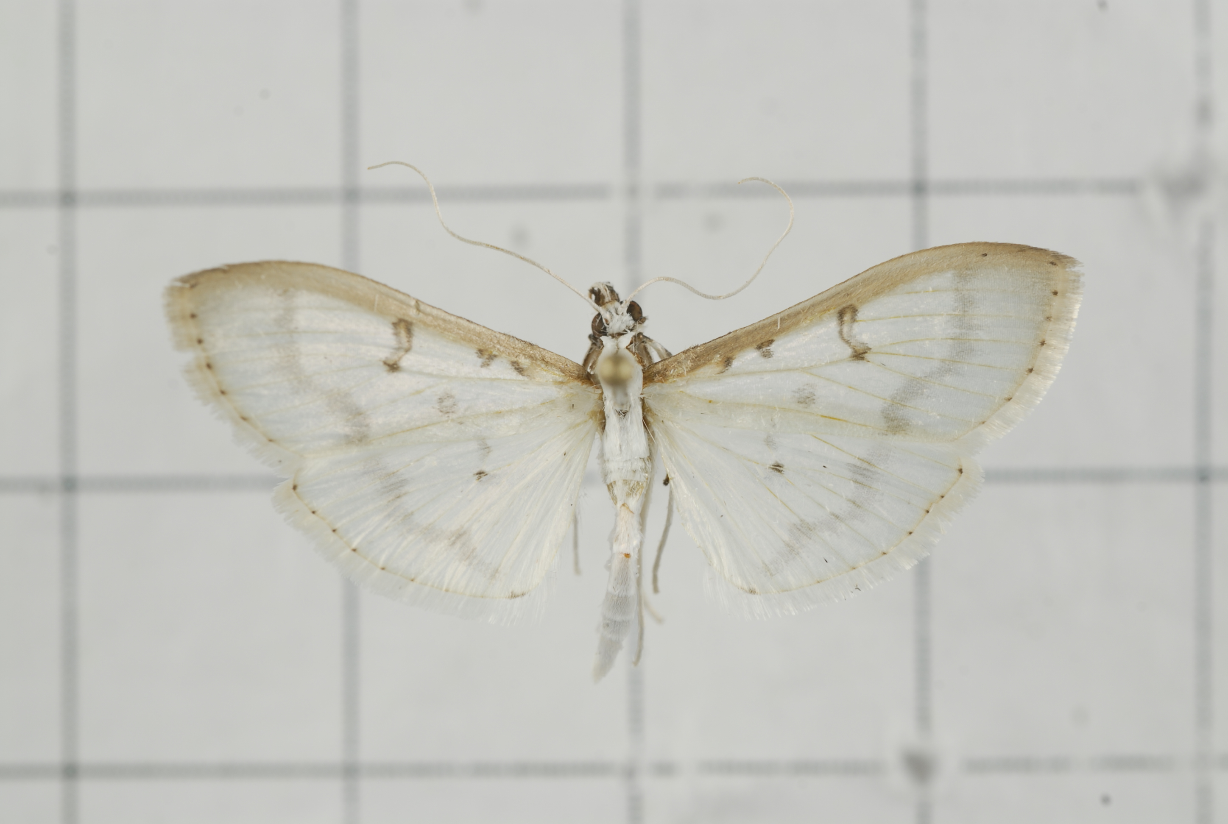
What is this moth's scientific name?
Palpita warrenalis
